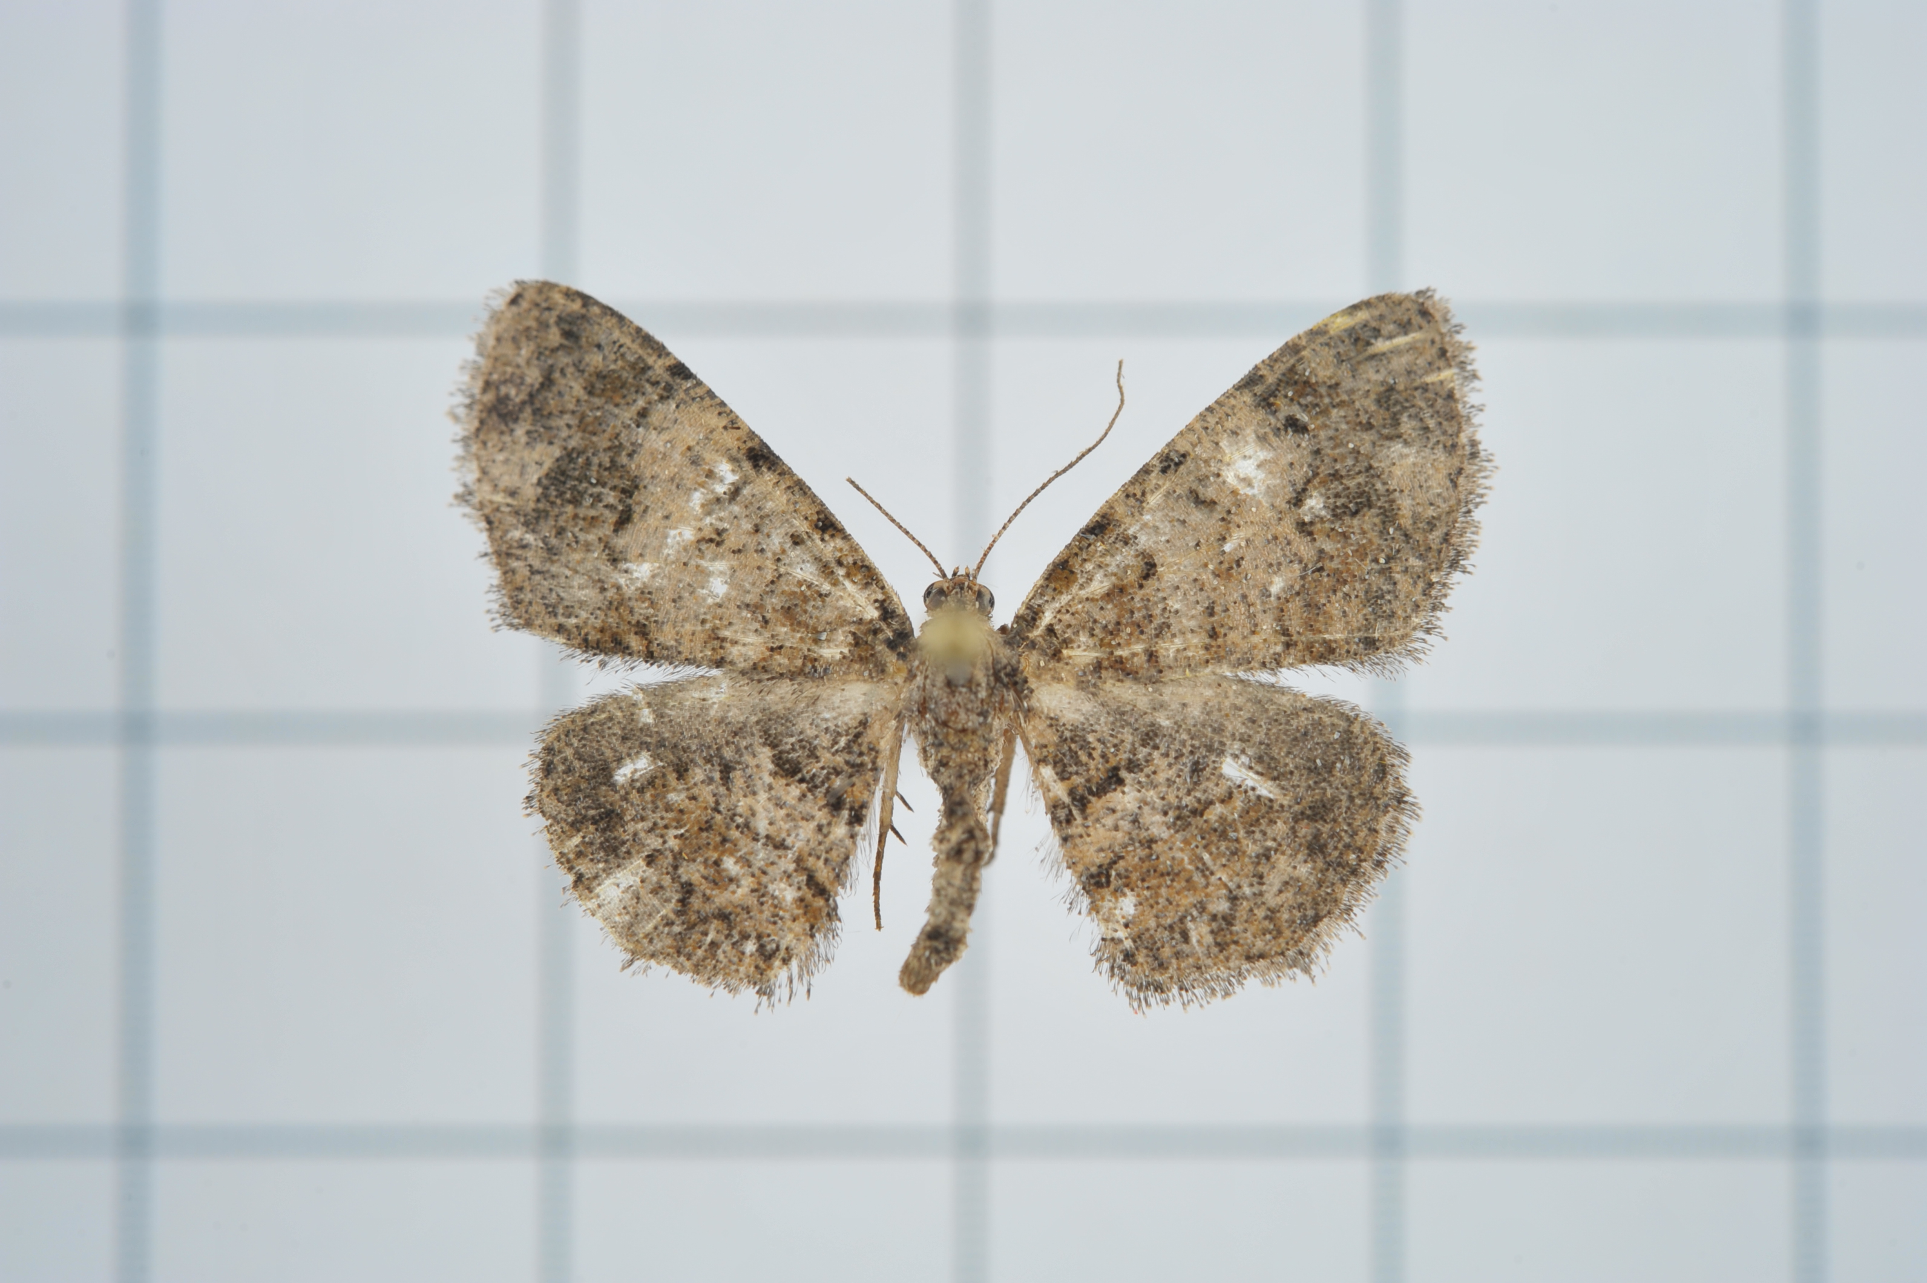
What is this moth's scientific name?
Calcyopa difoveata
